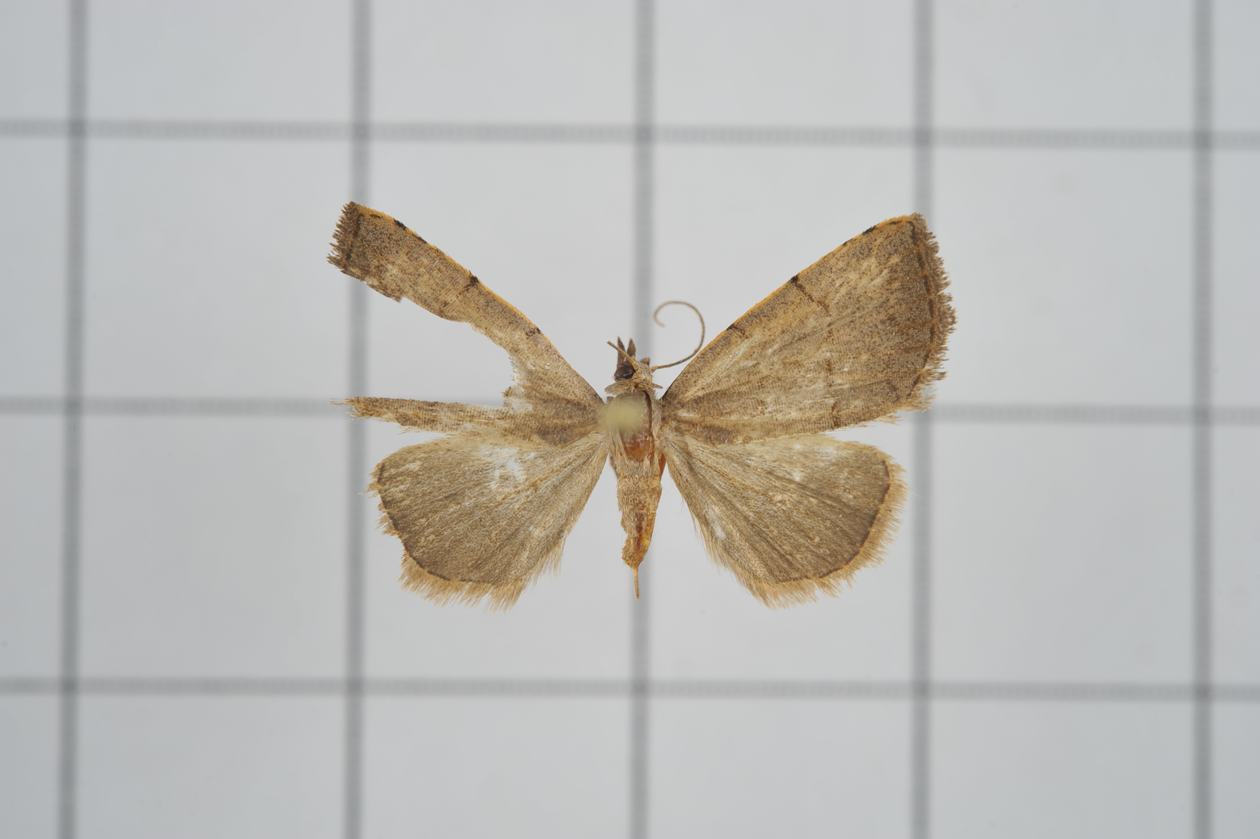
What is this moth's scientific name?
Plecoptera siderogramma
